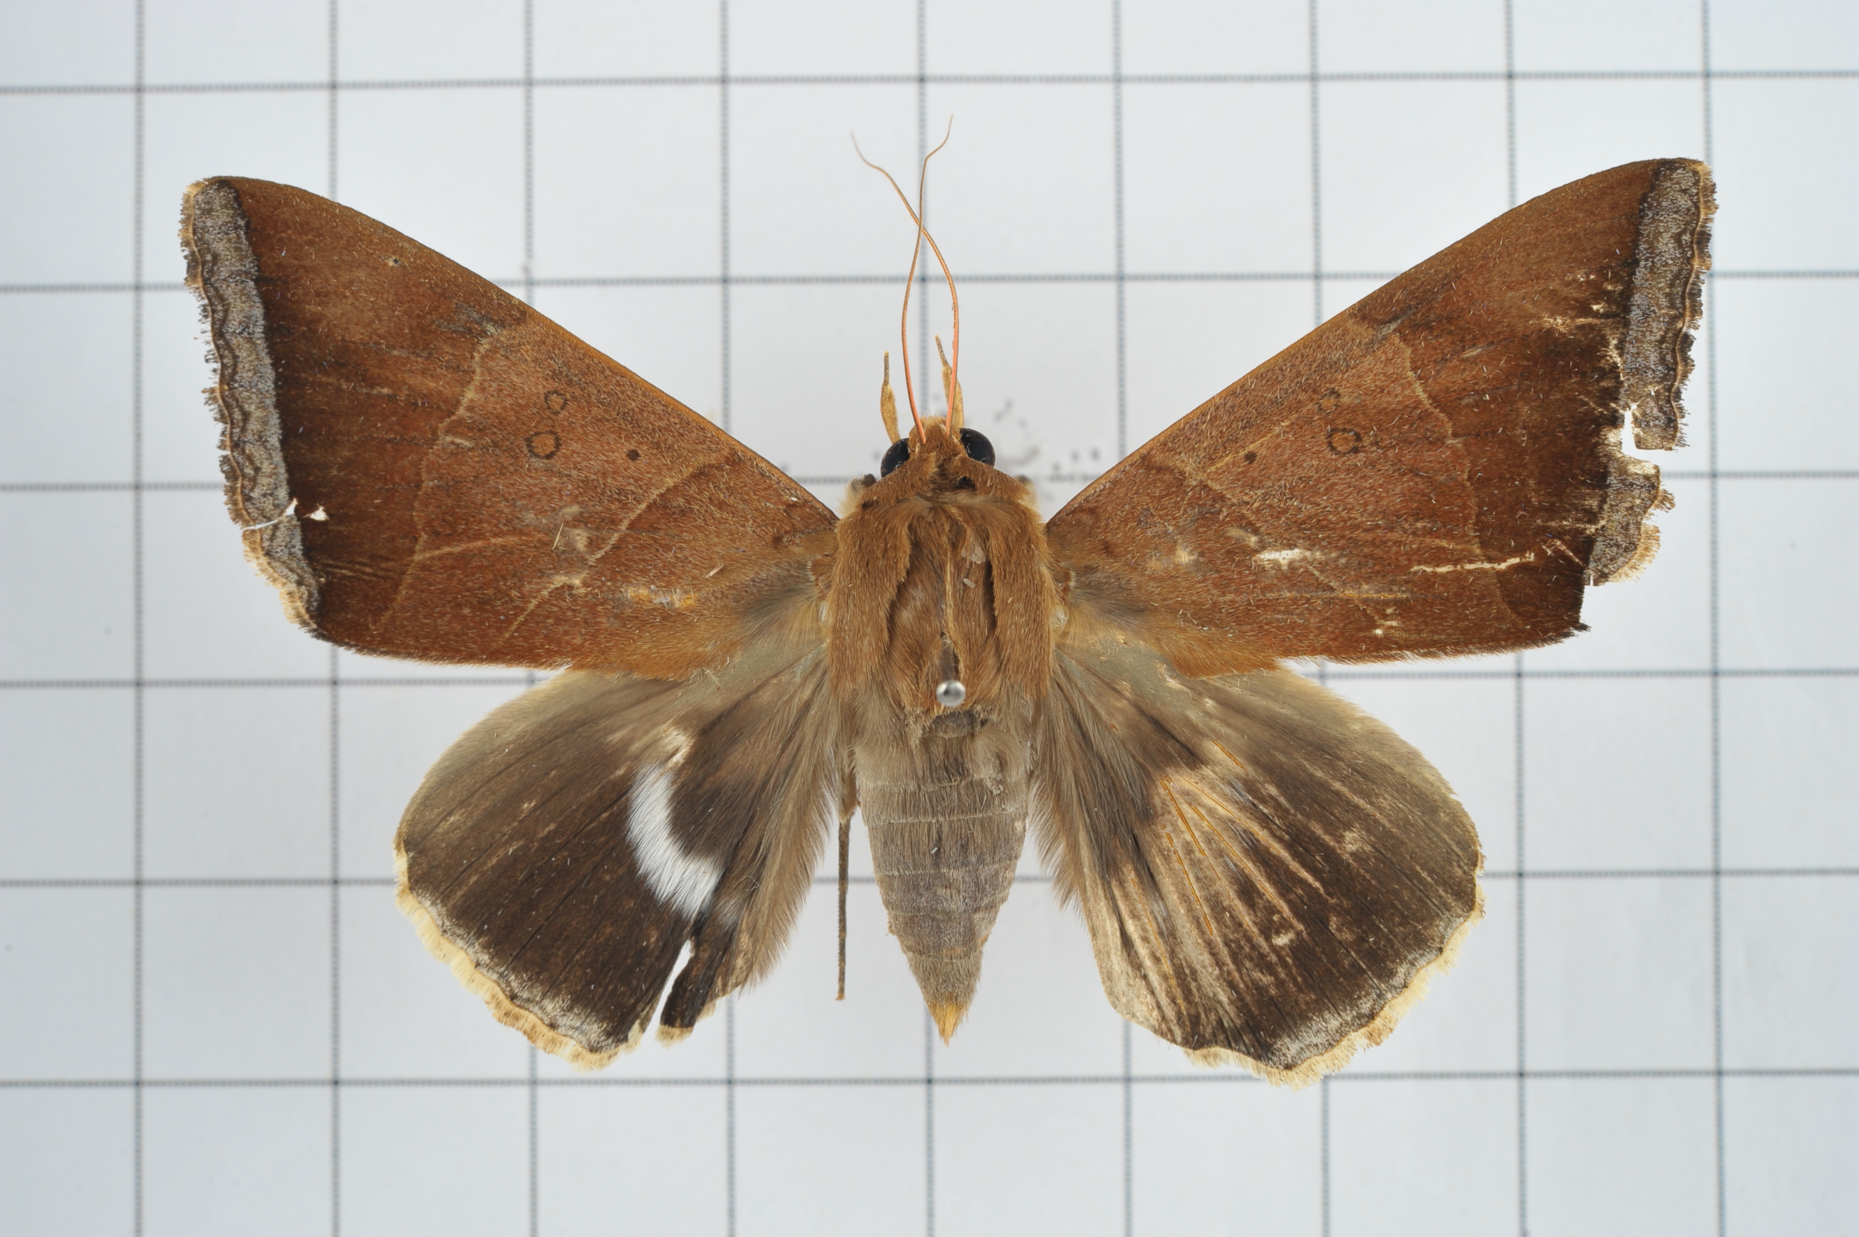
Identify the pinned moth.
Artena dotata
